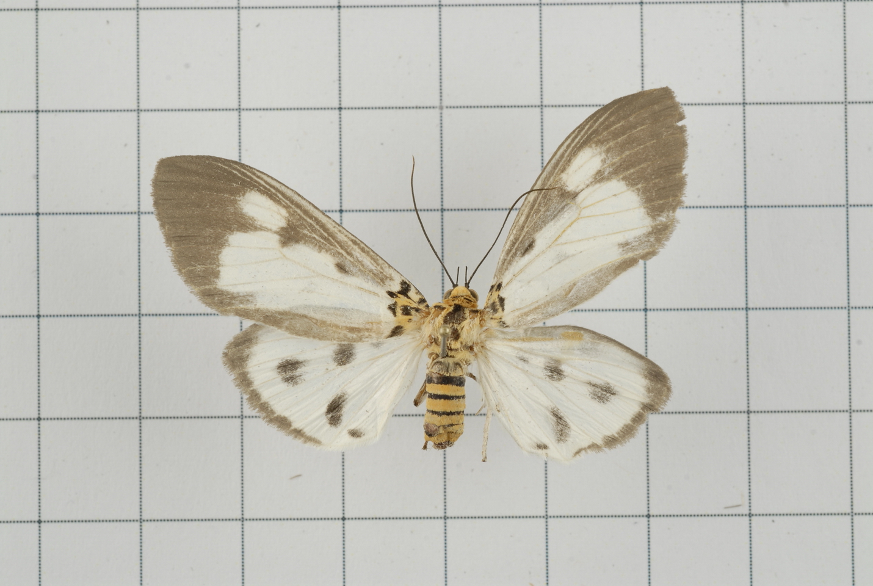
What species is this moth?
Asota plana lacteata
